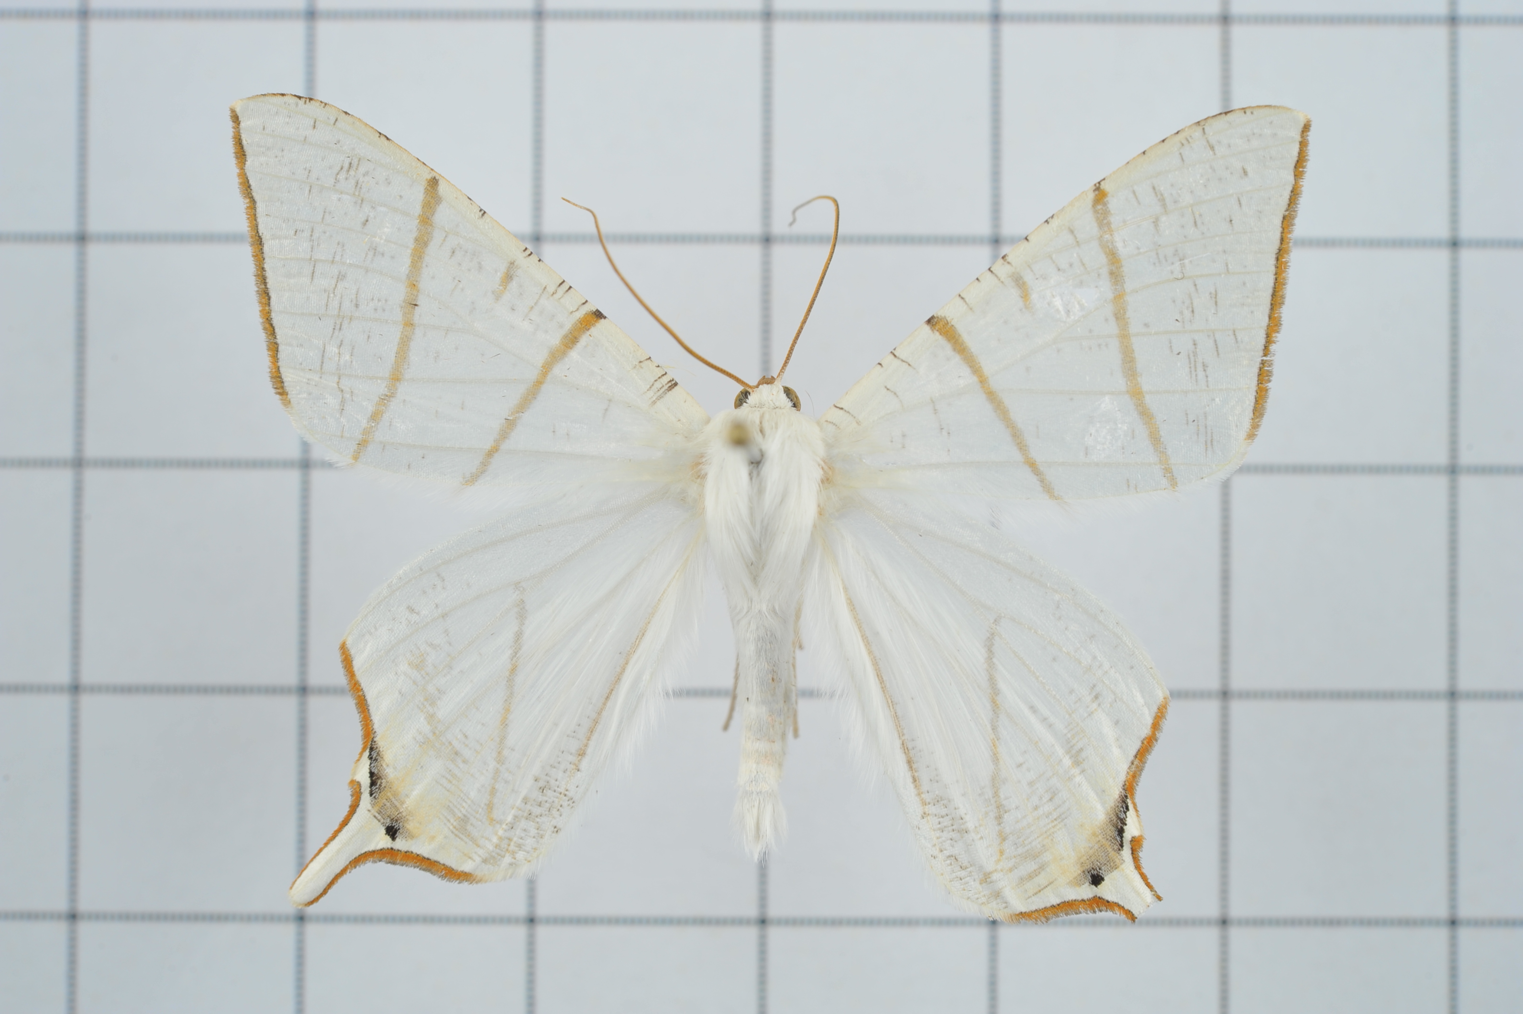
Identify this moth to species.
Ourapteryx clara formosana
